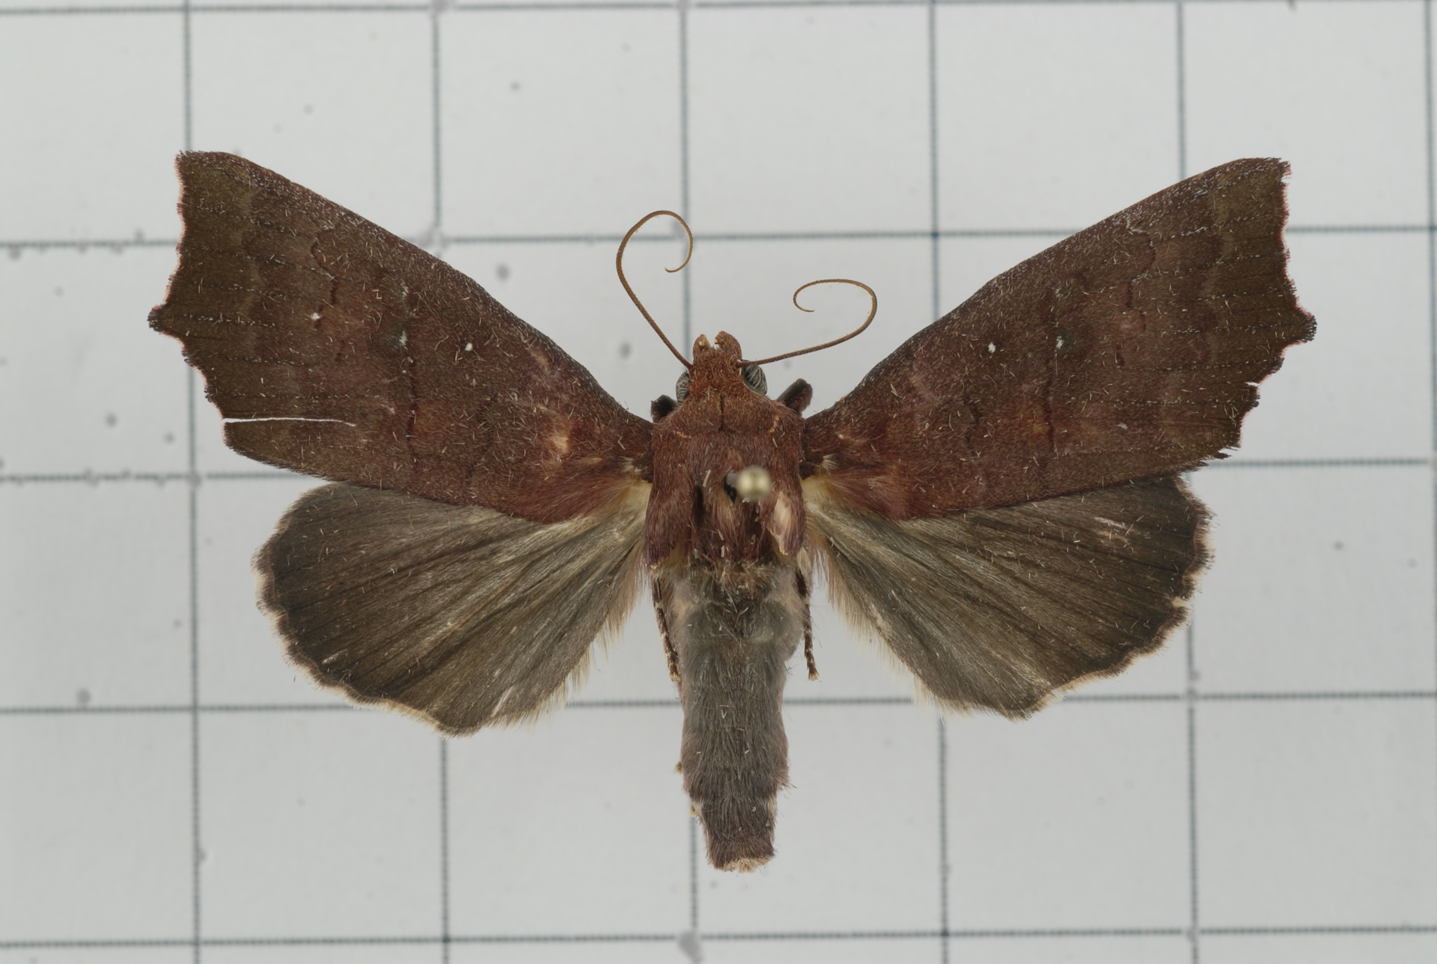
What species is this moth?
Rusicada privata
